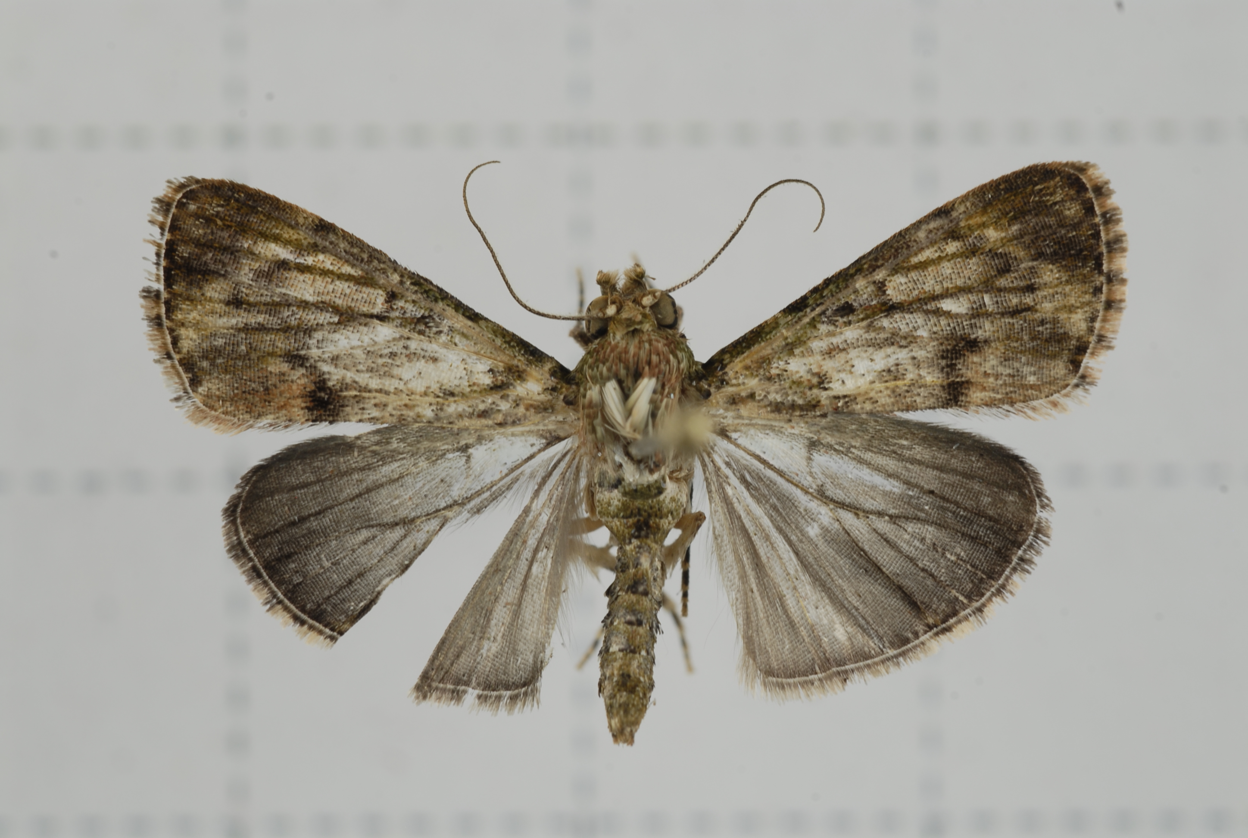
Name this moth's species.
Lamida obscura
